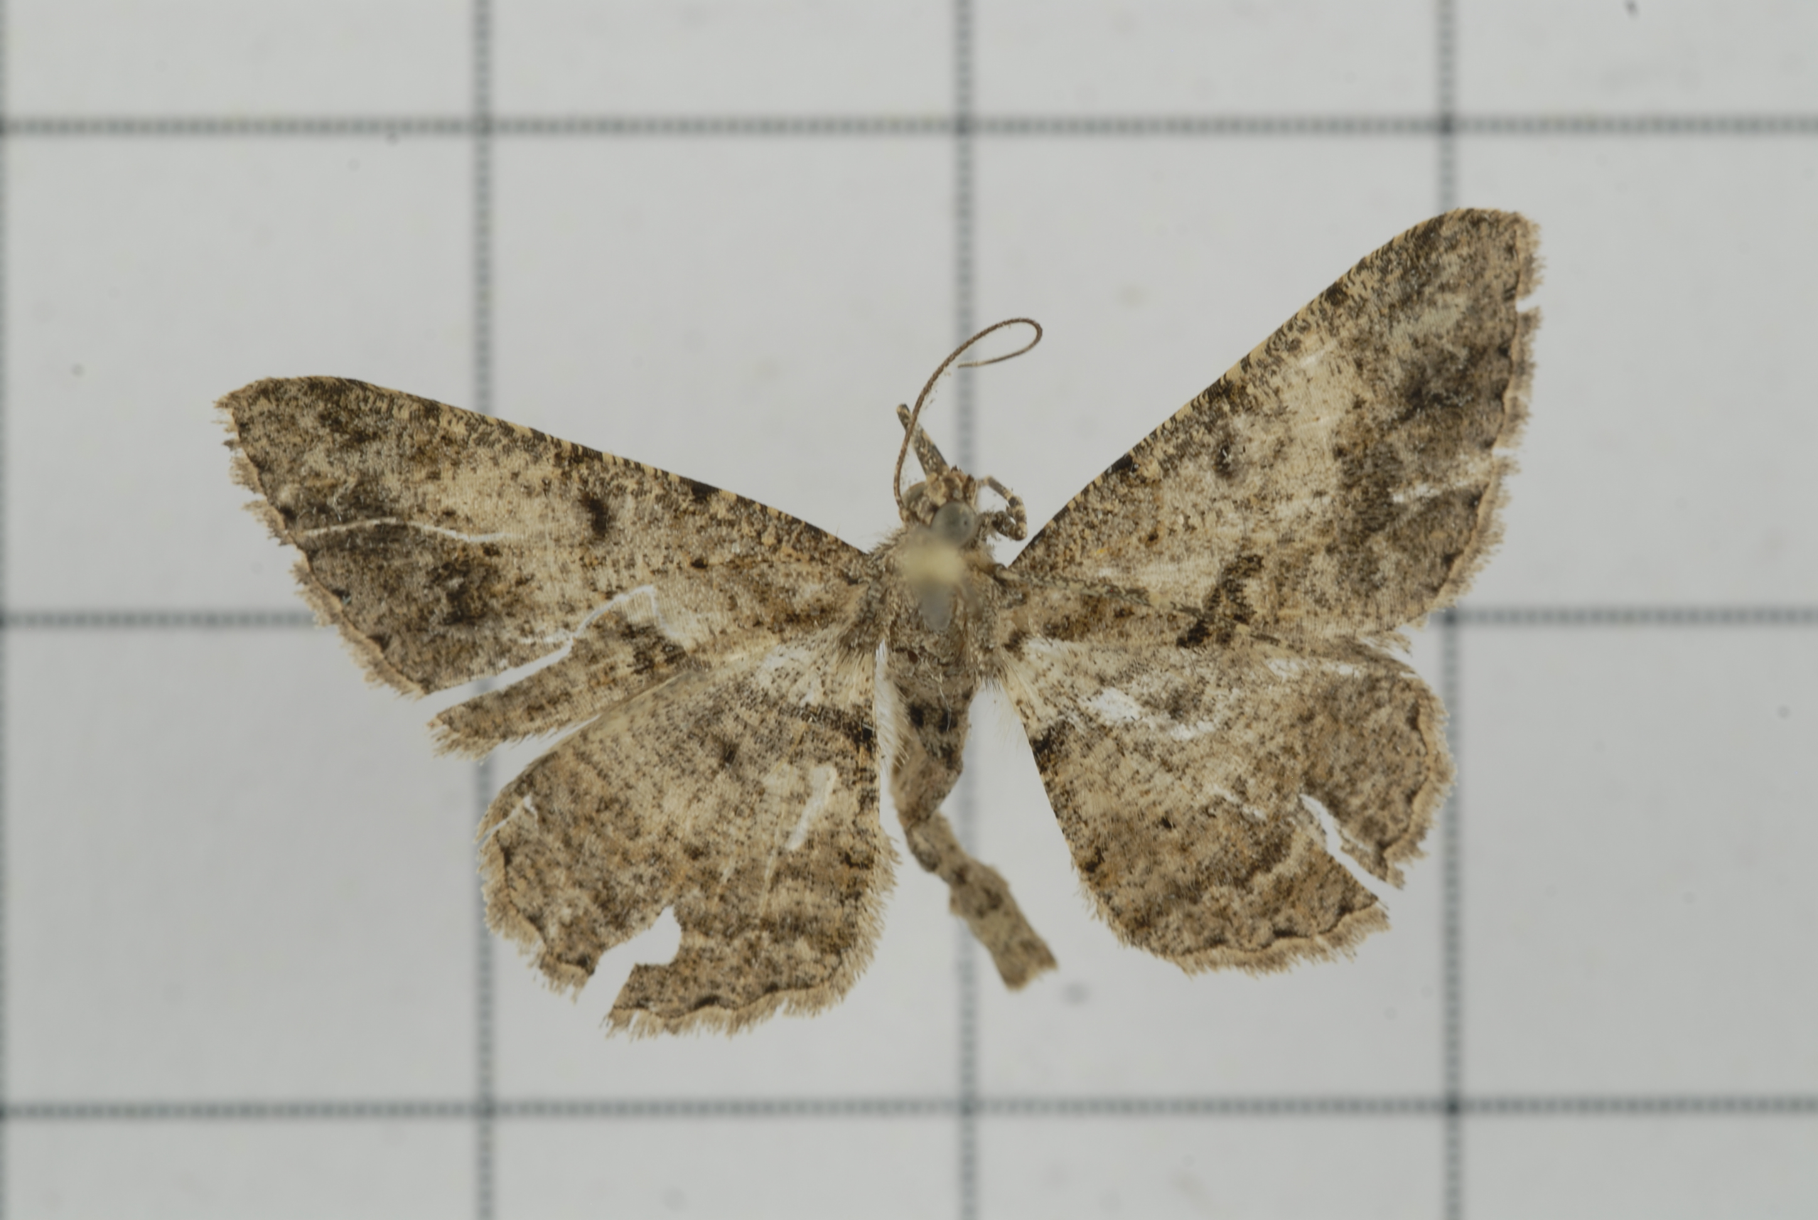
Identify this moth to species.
Psilalcis breta rantaizana
